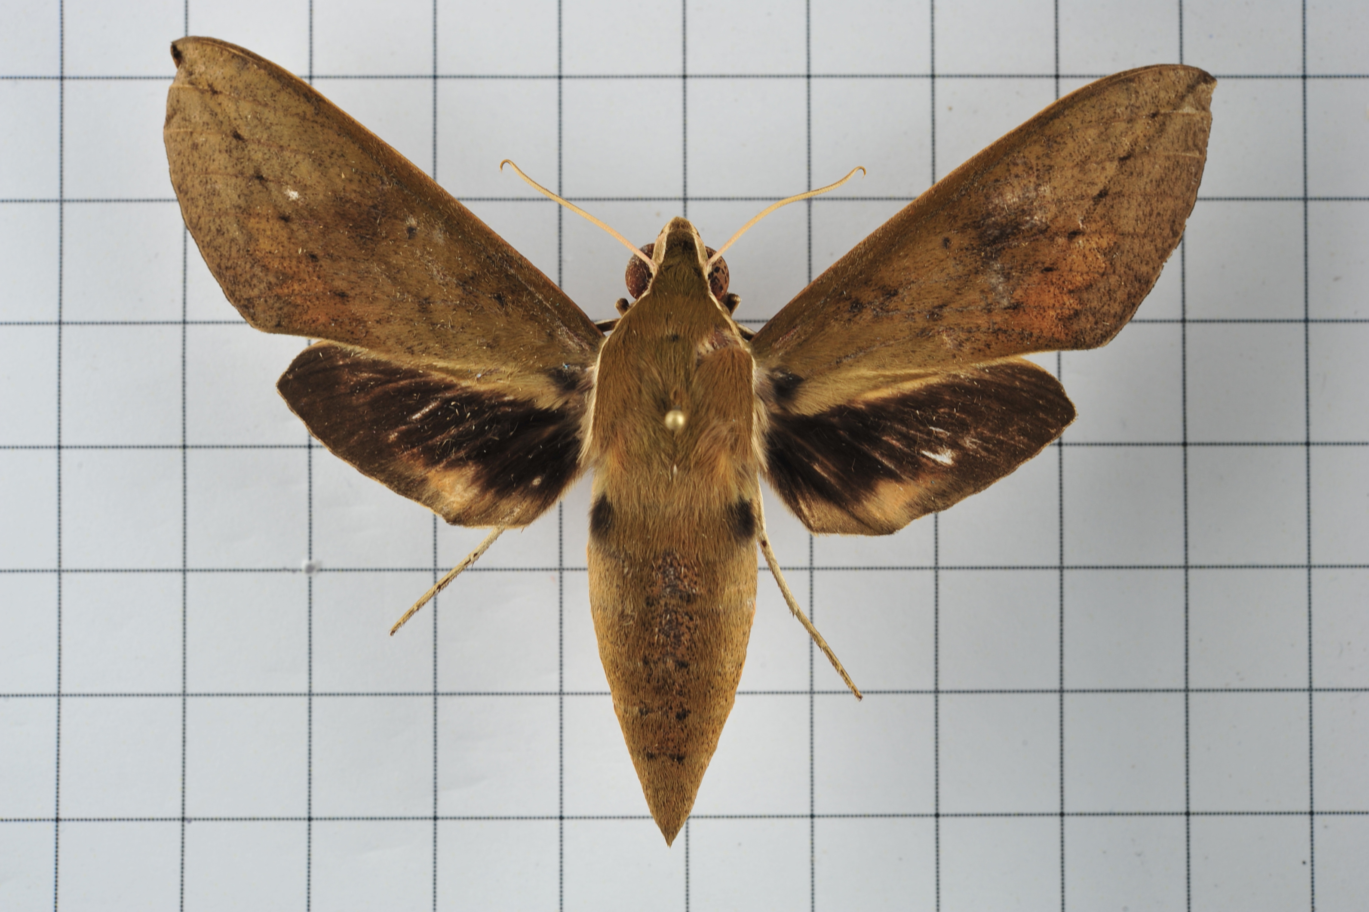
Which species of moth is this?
Theretra boisduvalii
